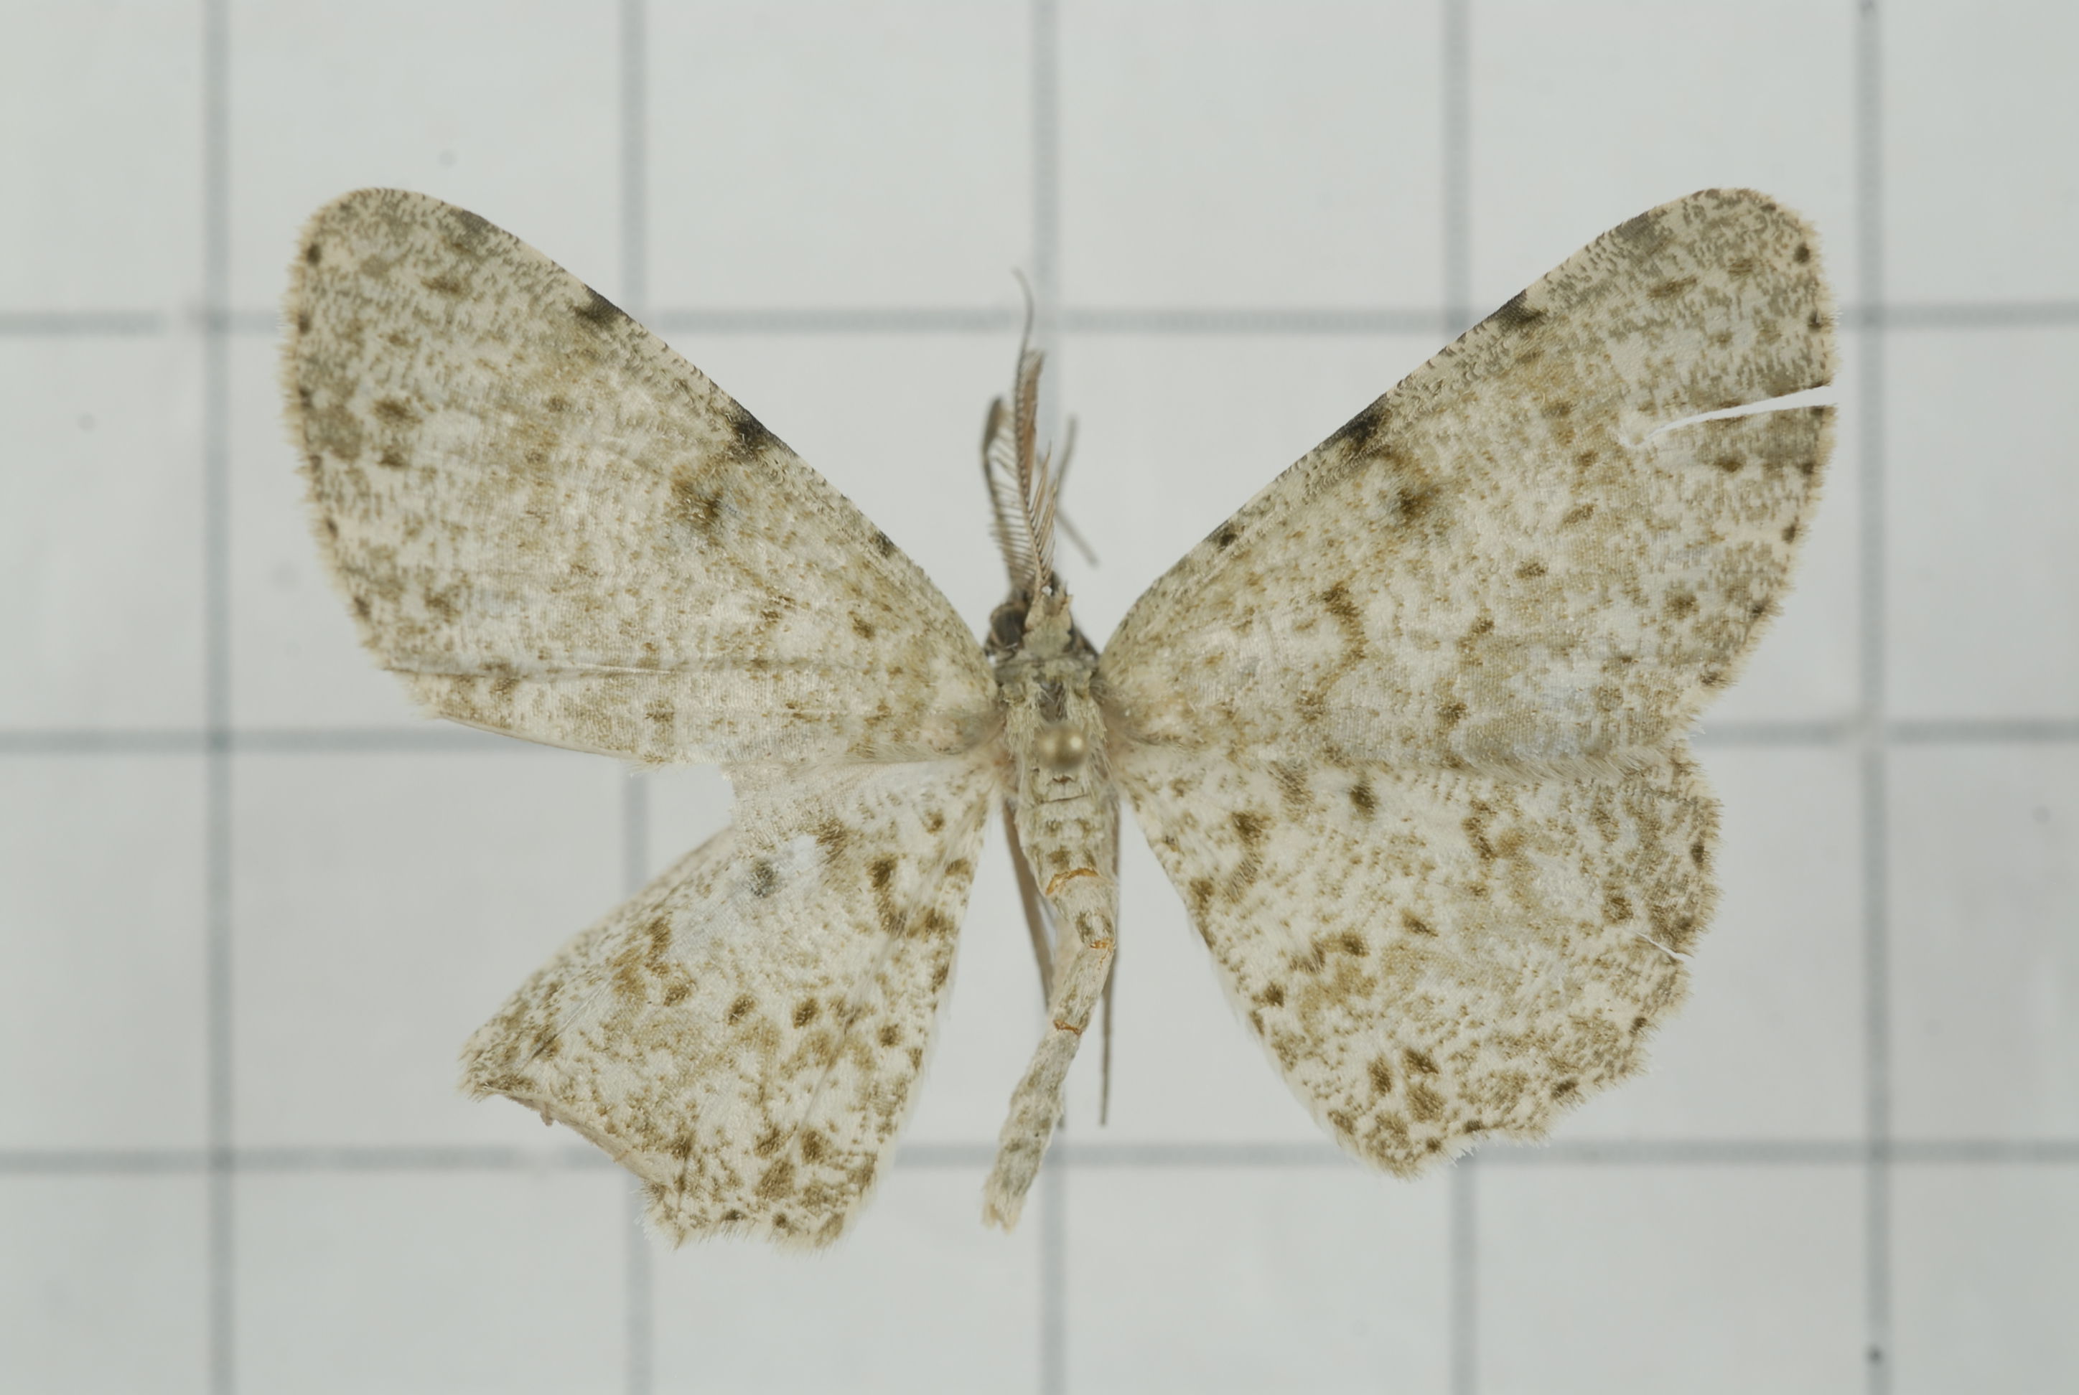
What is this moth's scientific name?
Catoria sublavaria
